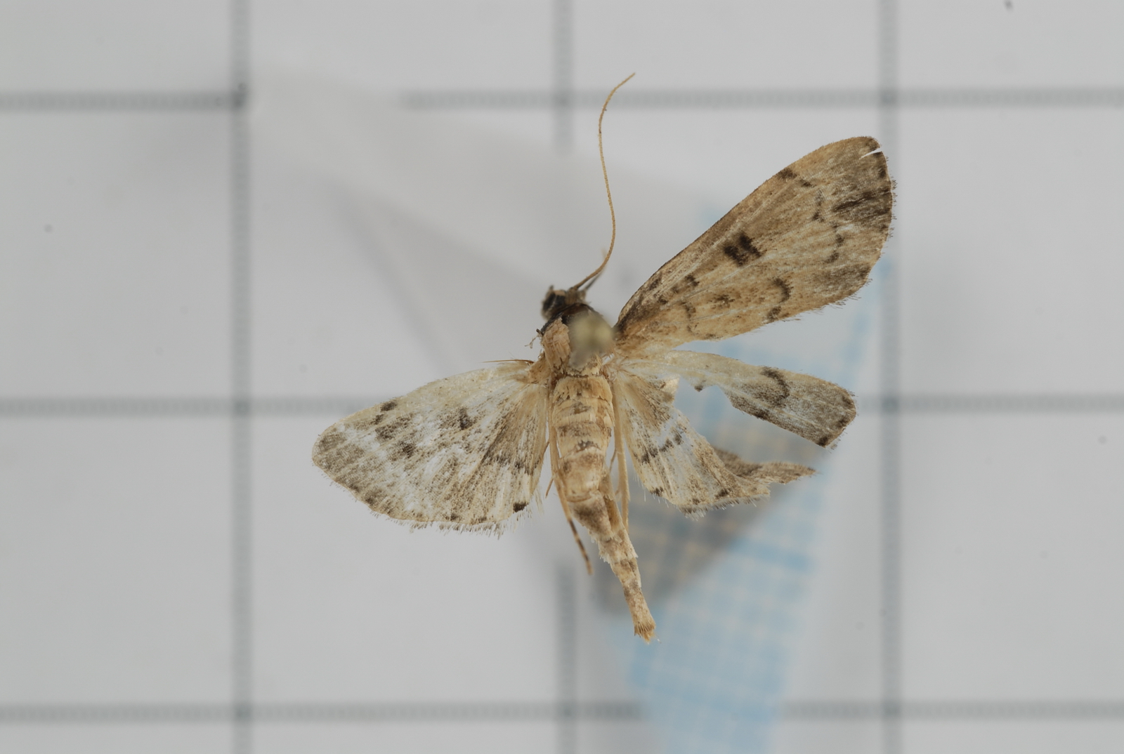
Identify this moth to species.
Nacoleia charesalis
